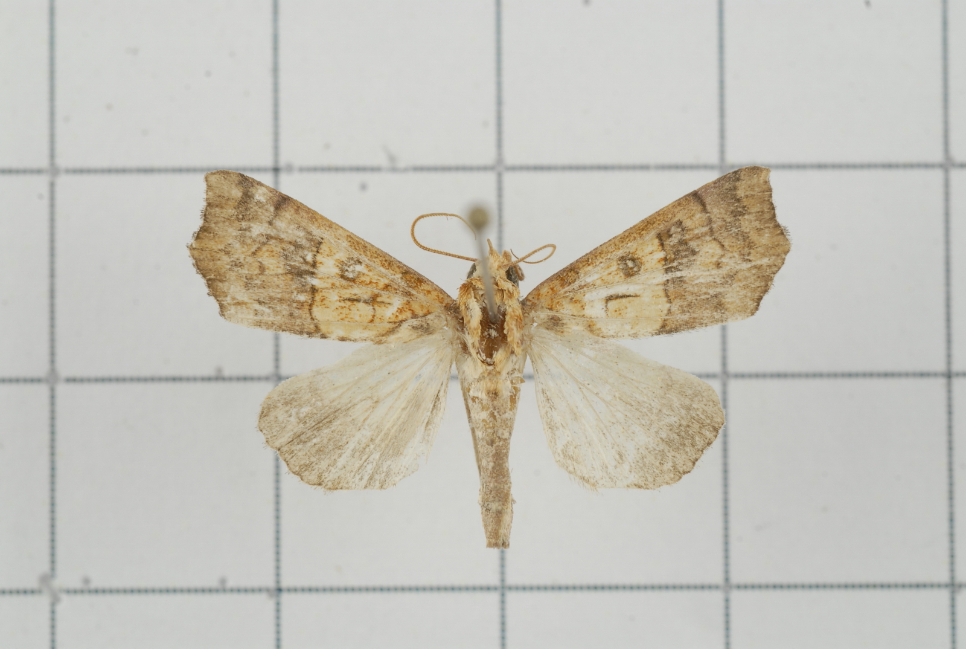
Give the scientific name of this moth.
Cosmophila lyona
